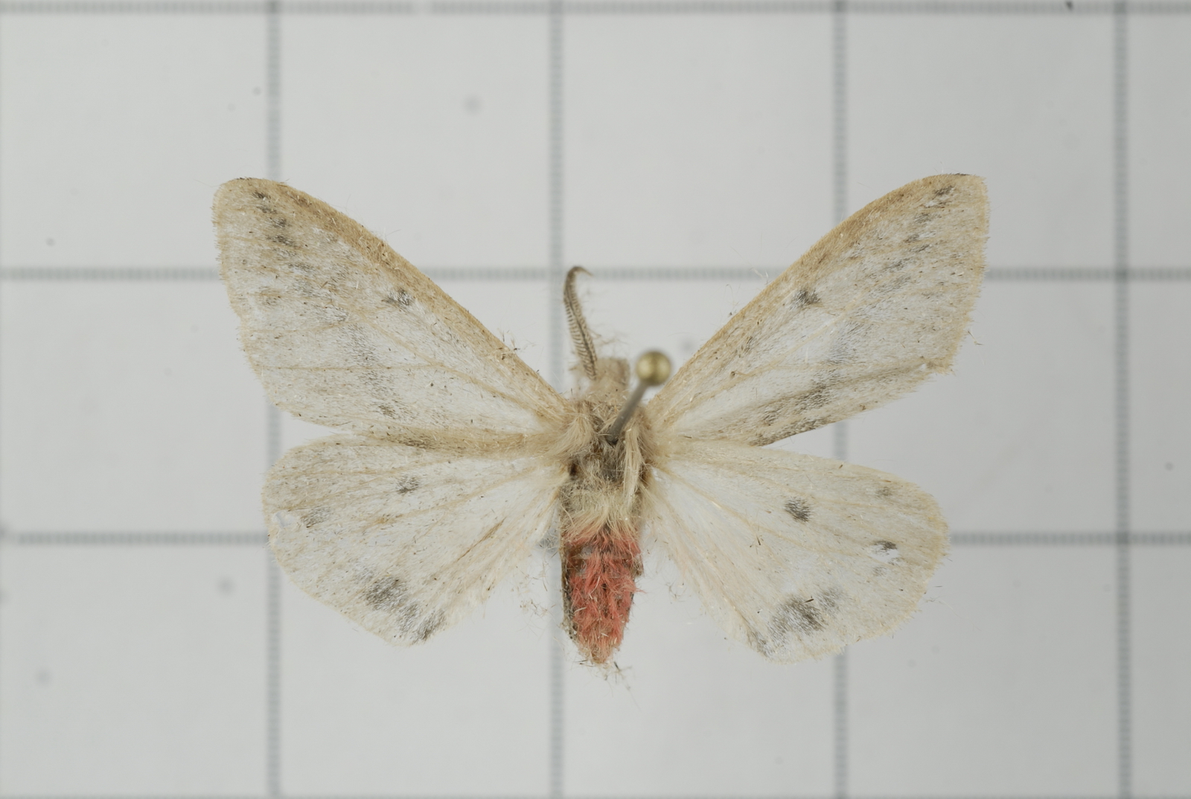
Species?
Lemyra fallaciosa
